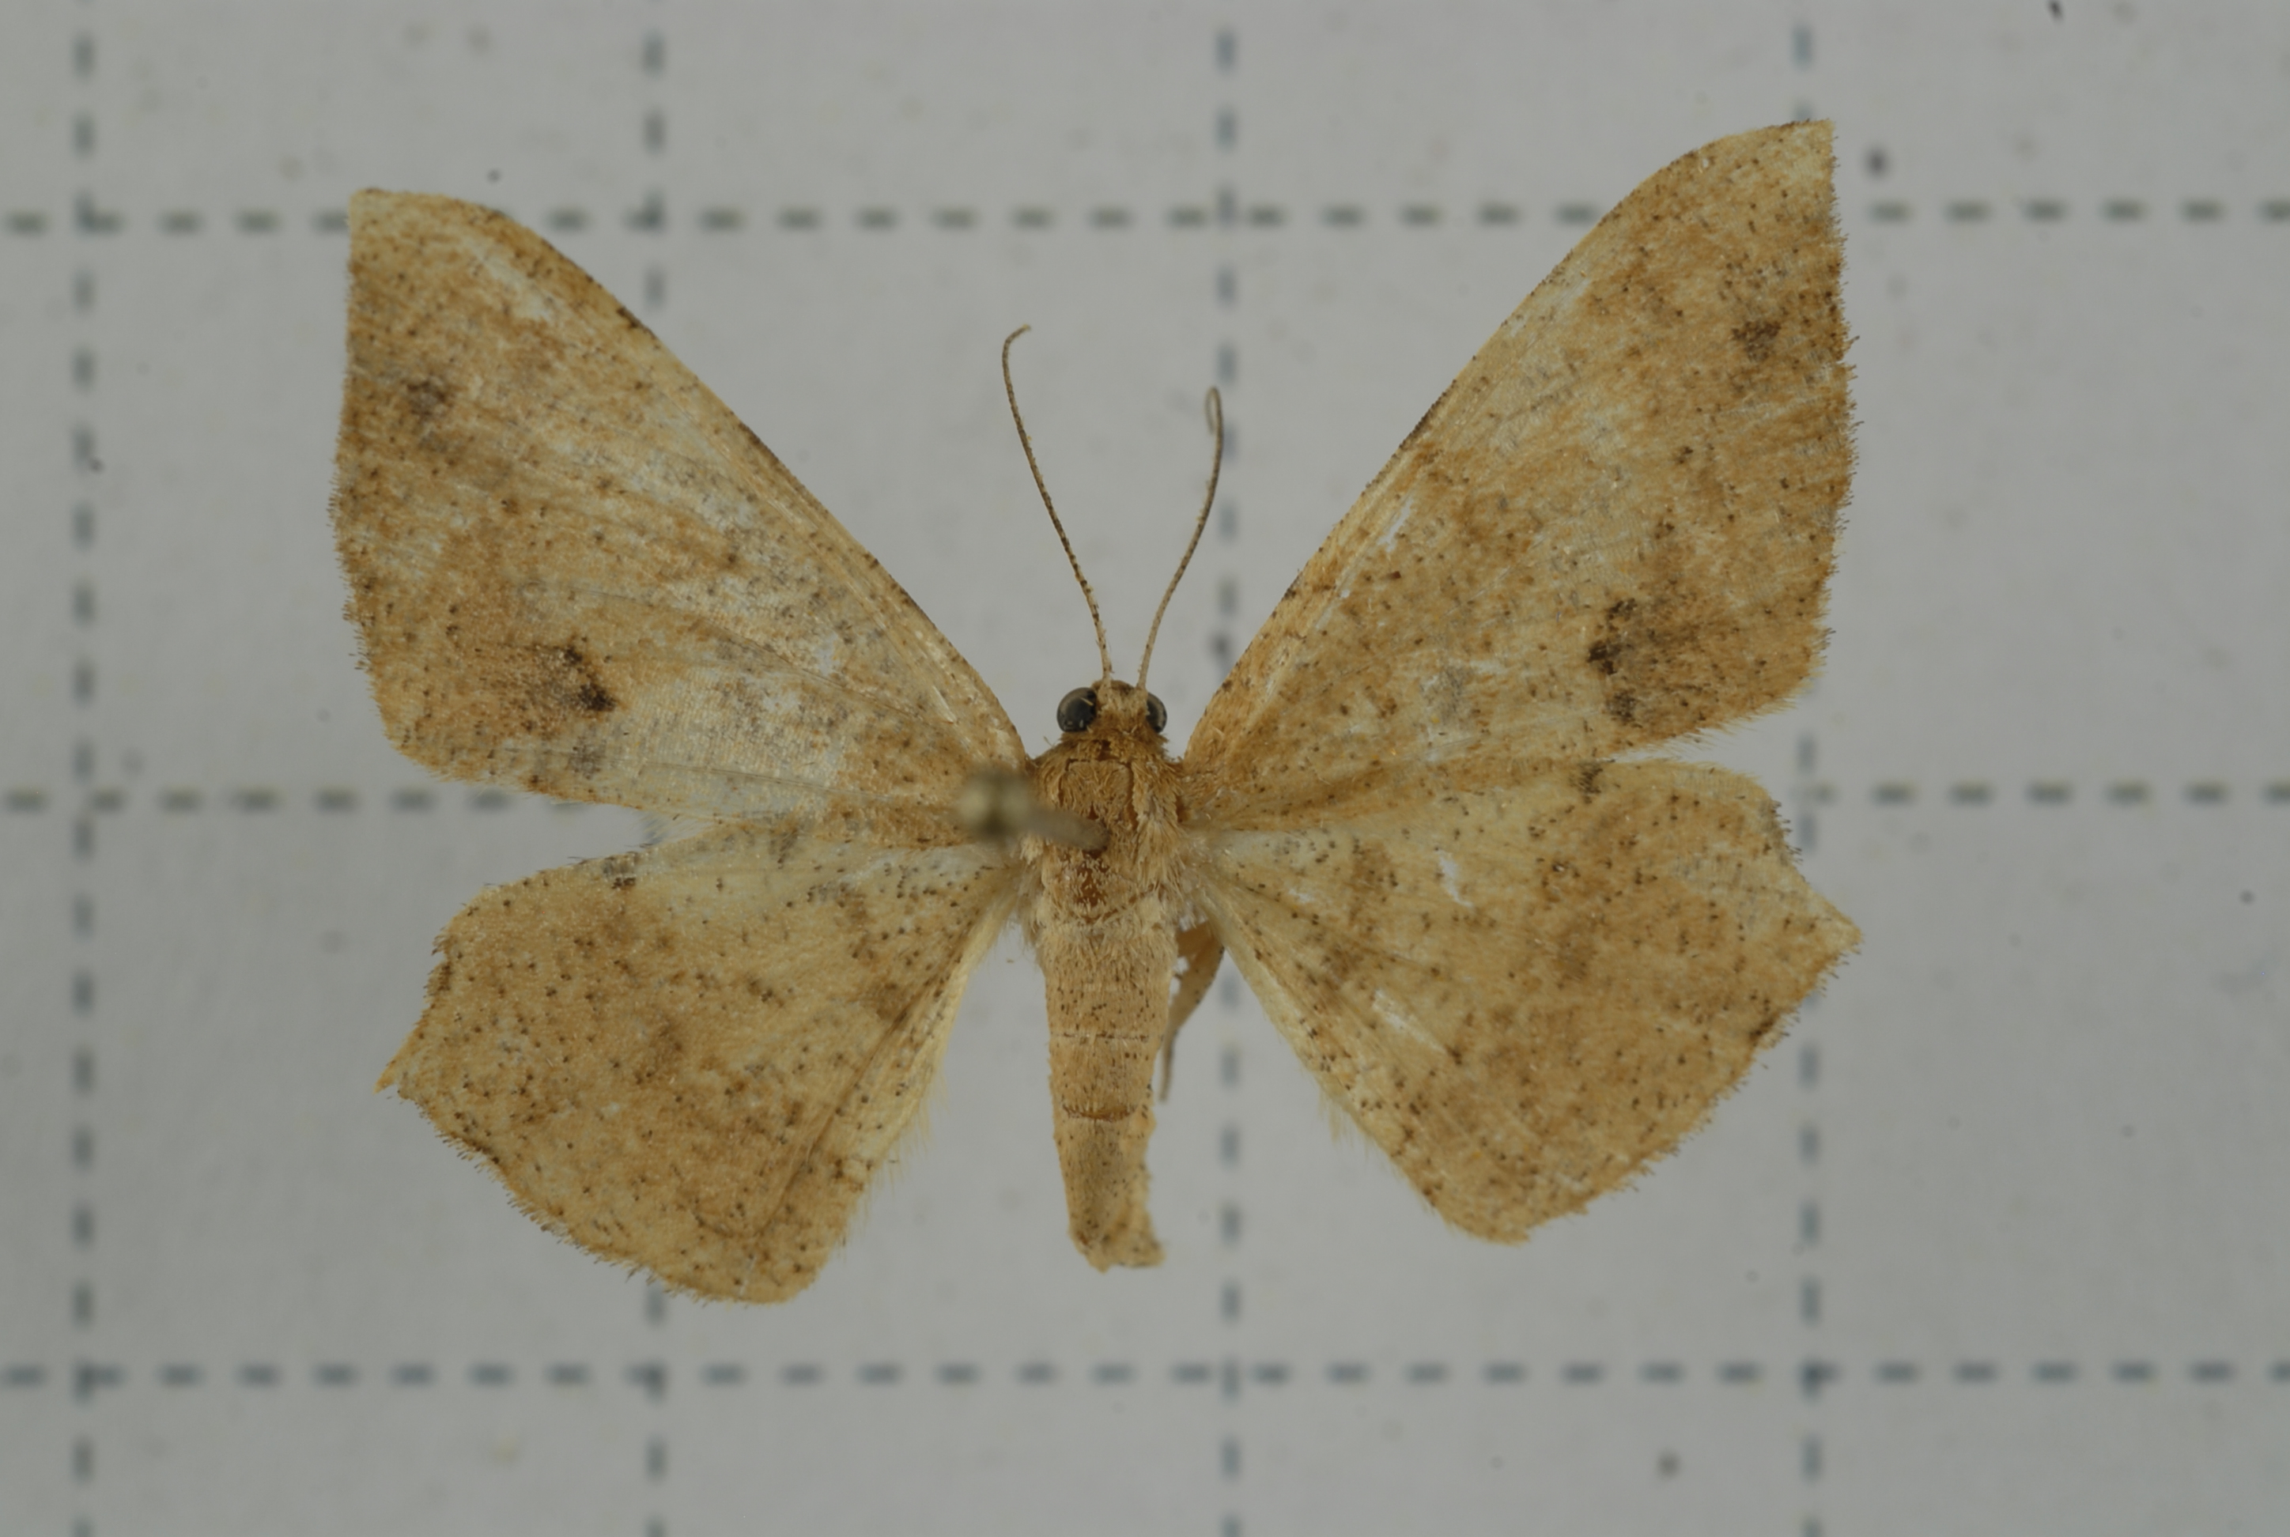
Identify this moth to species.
Krananda falcata
